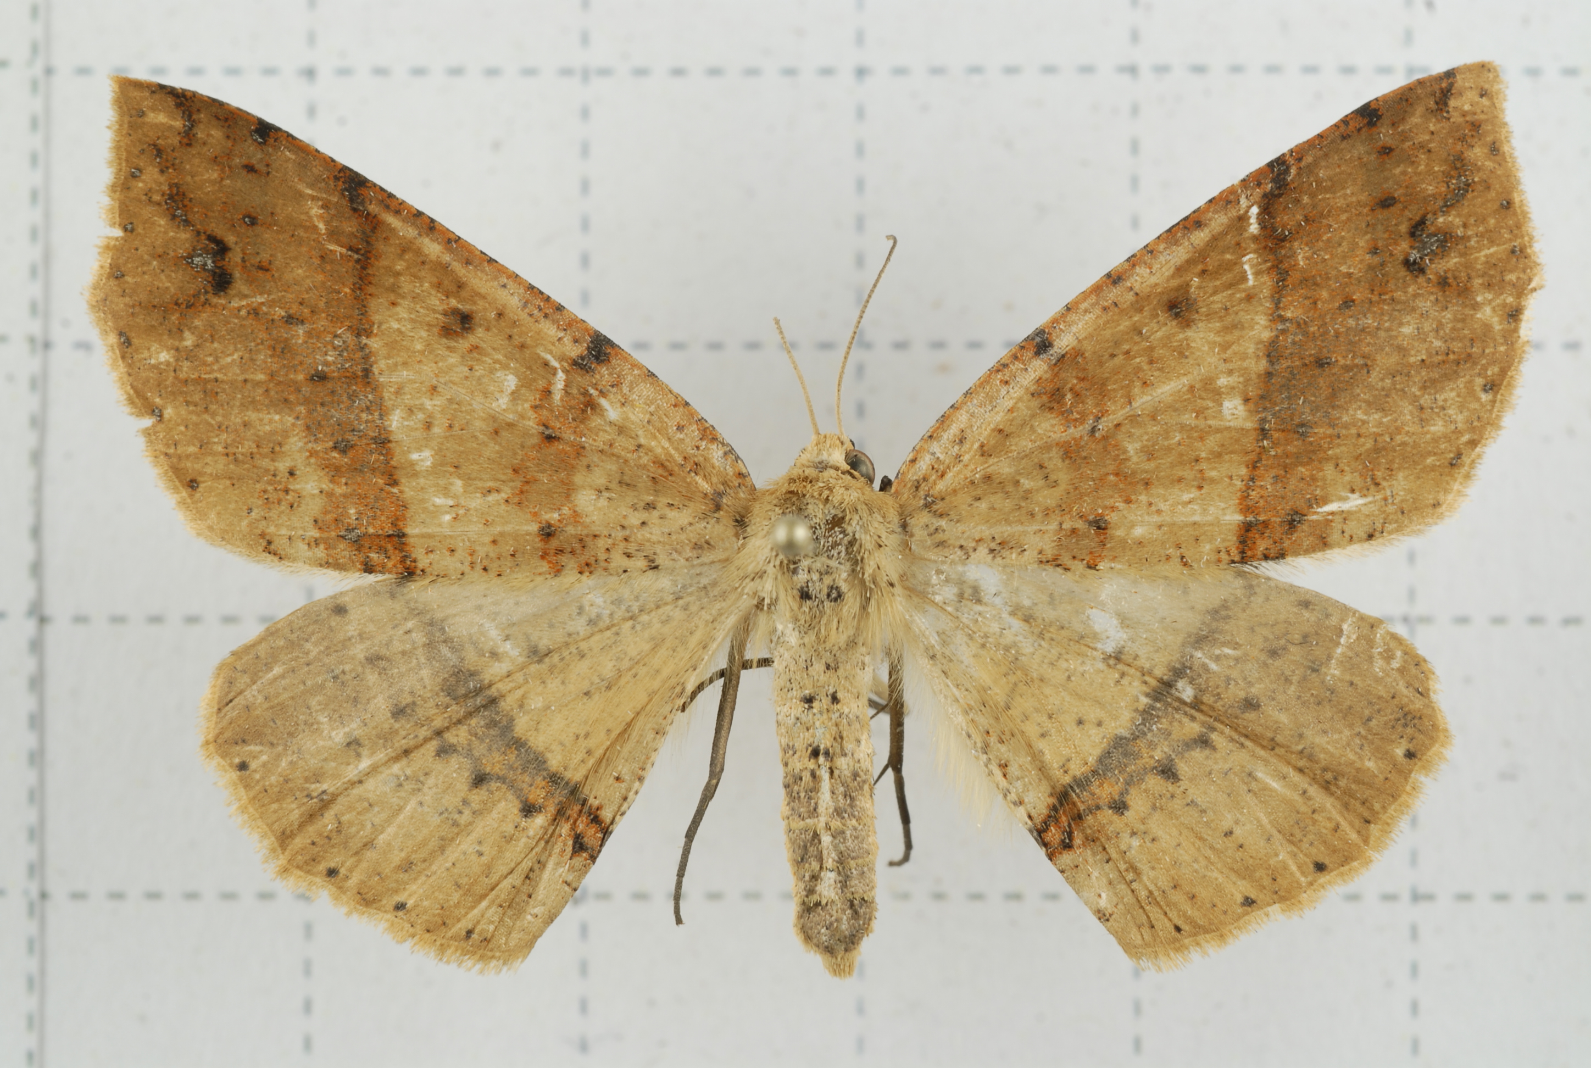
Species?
Psyra spurcataria
